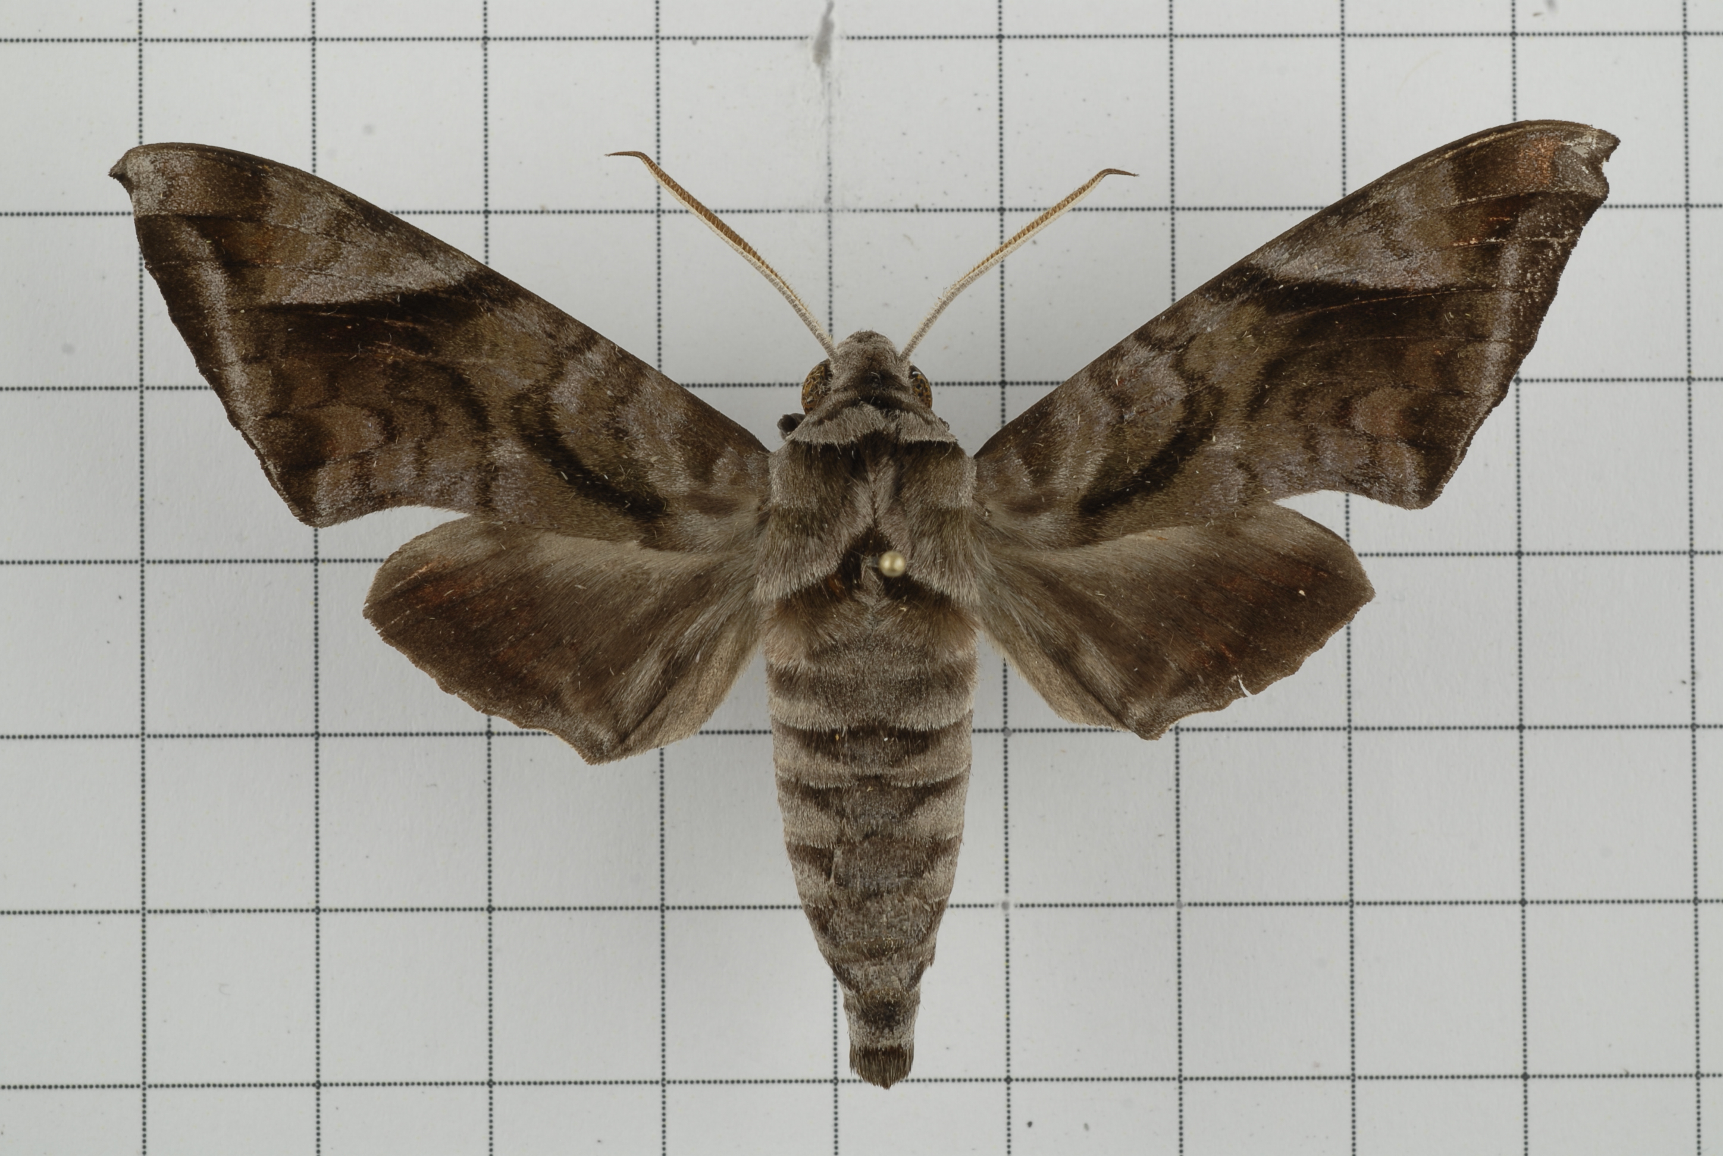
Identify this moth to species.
Acosmeryx naga metanaga
